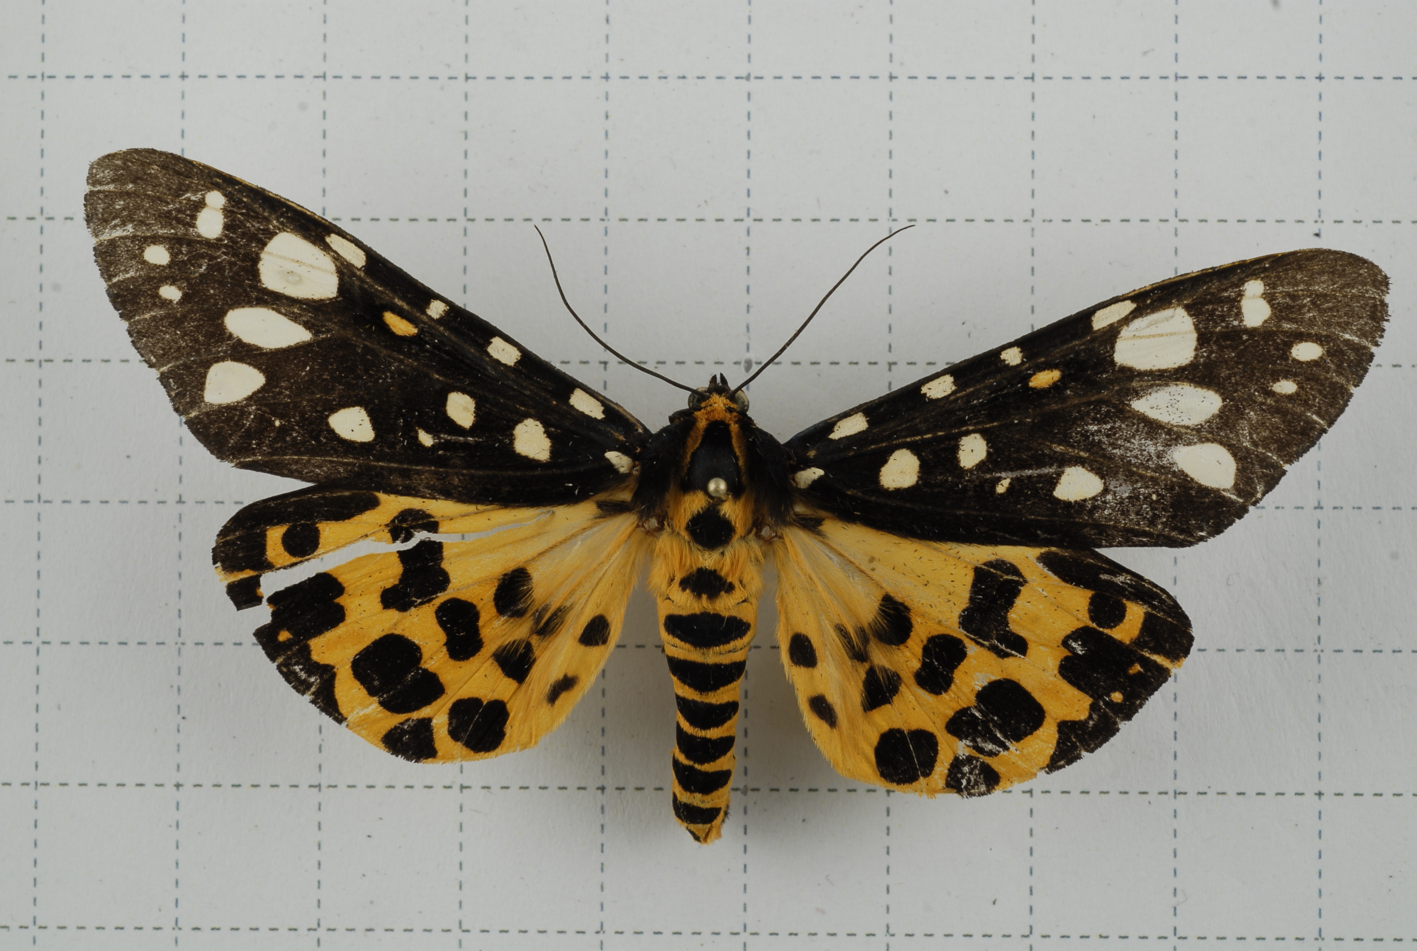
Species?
Aglaomorpha histrio formosana
